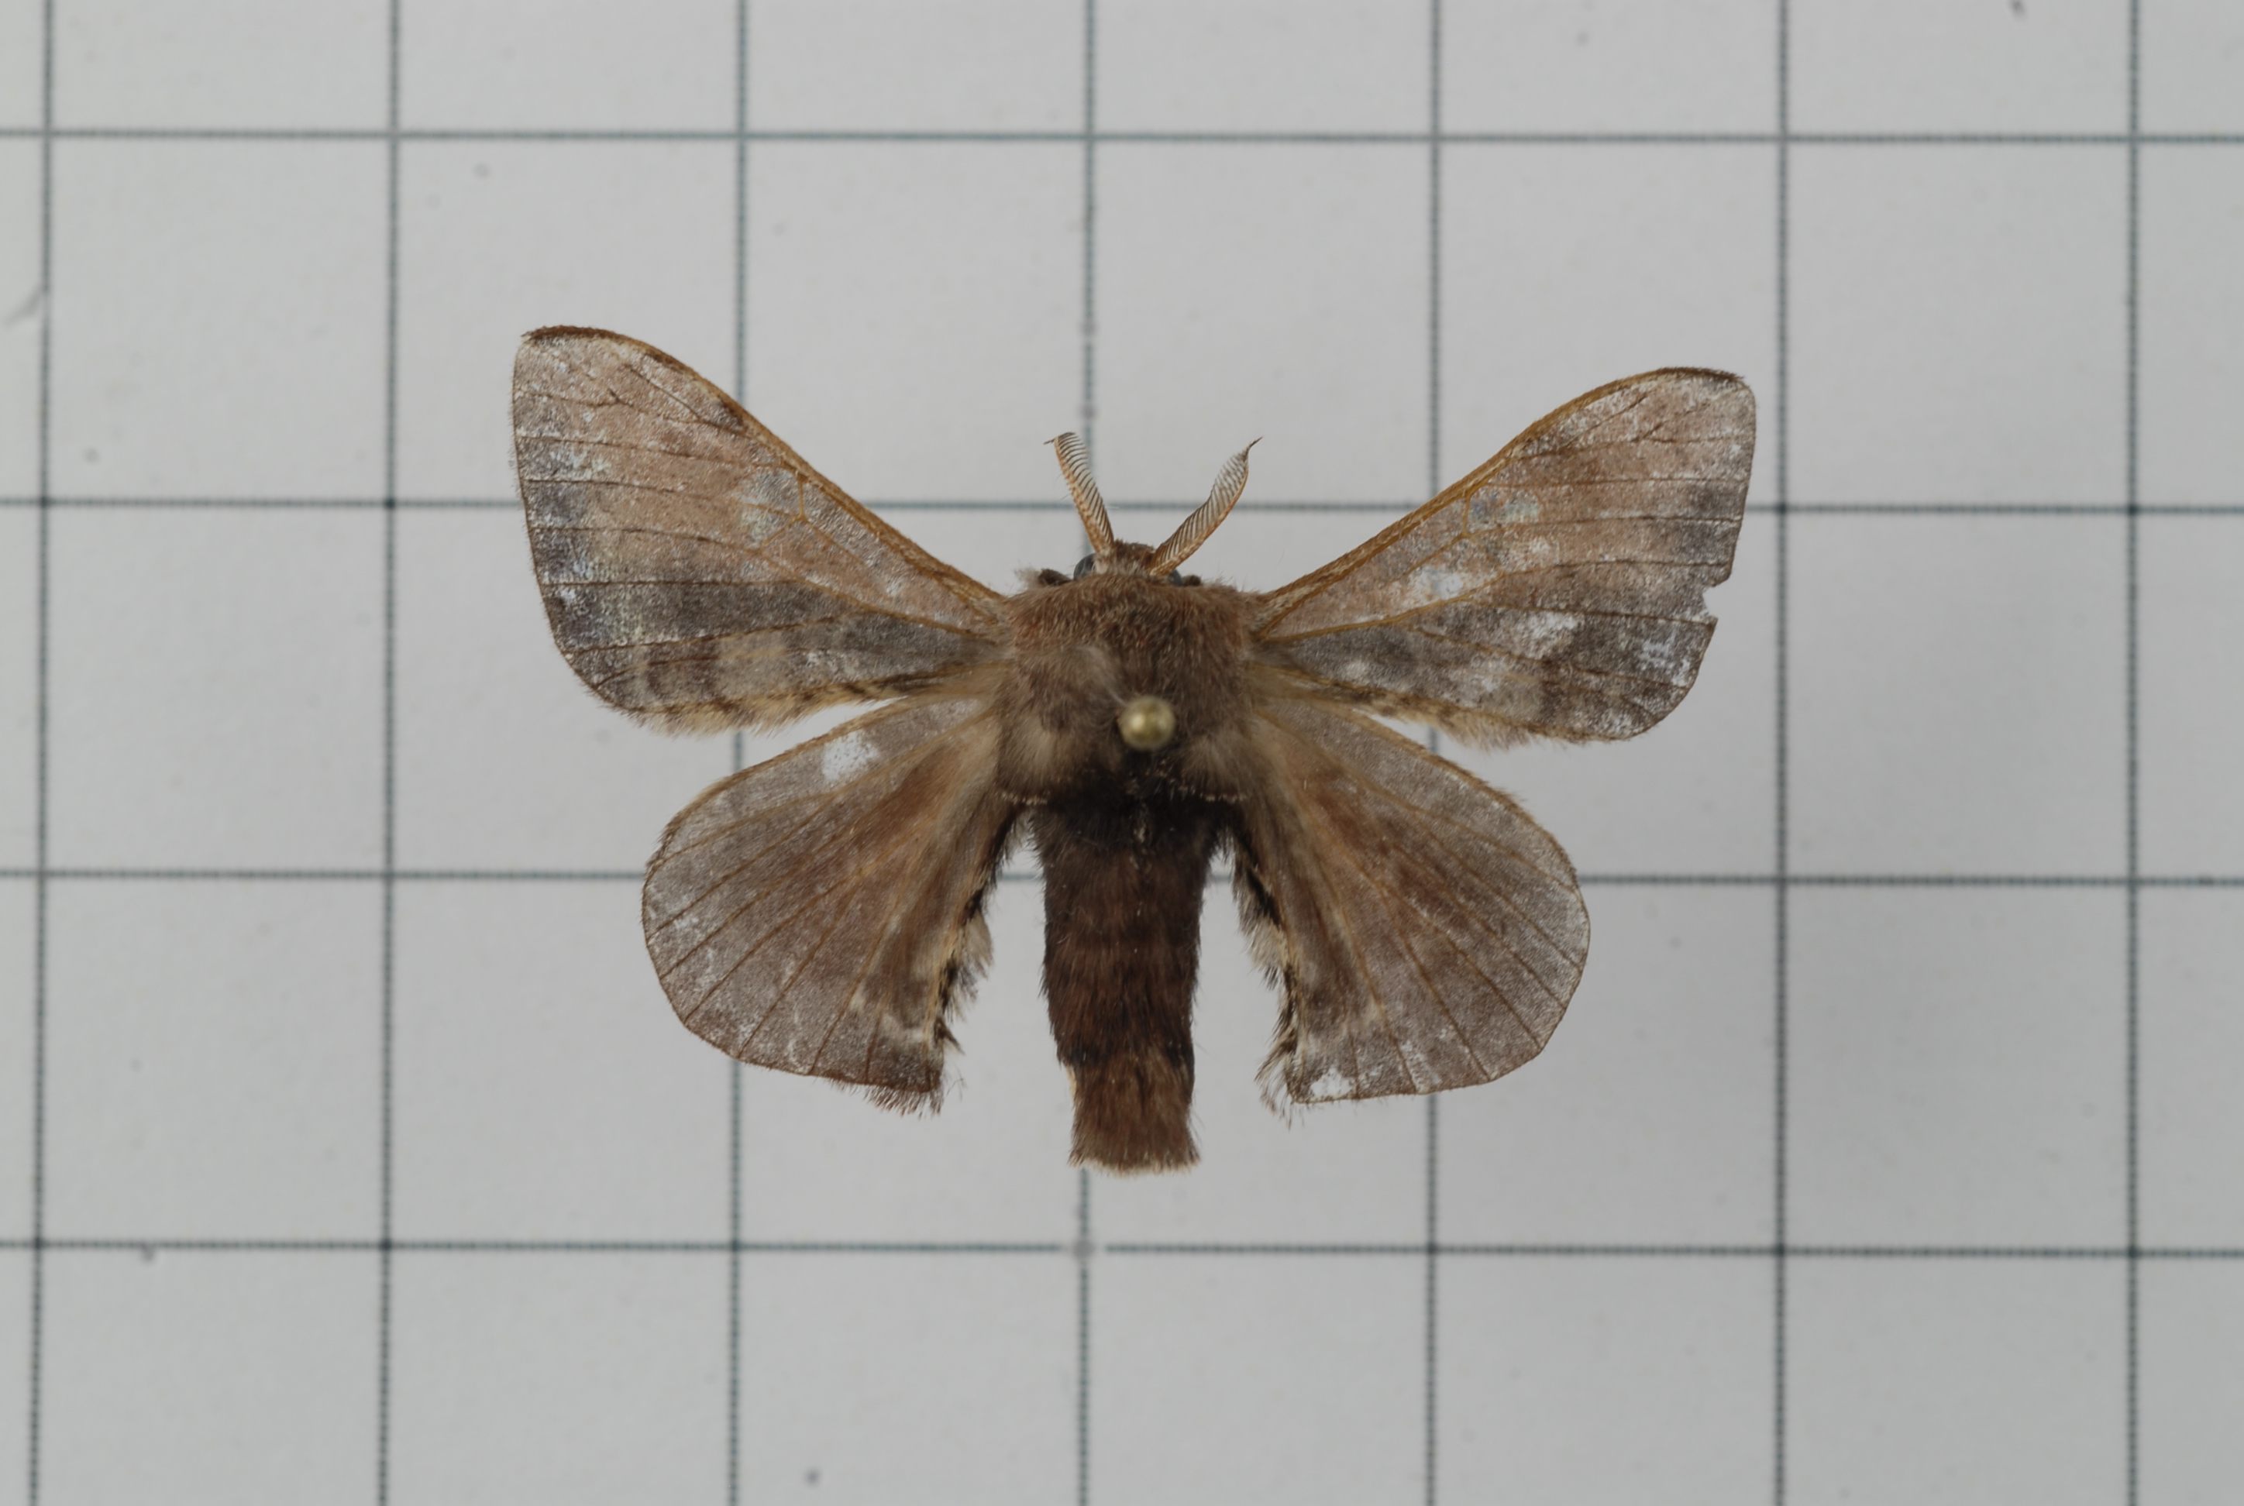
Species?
Triuncina brunnea
